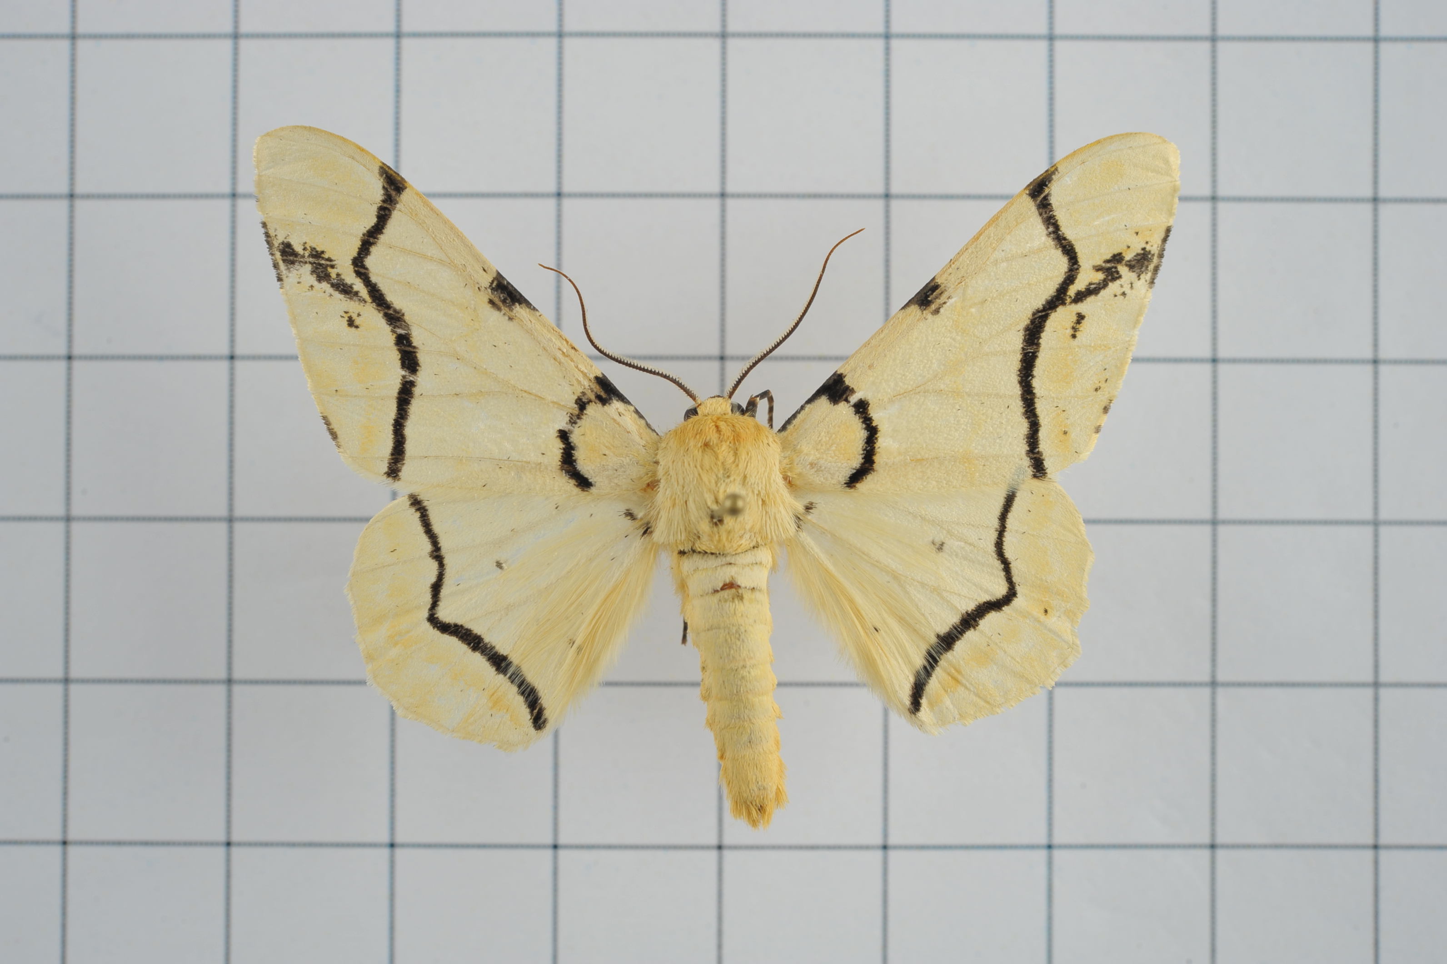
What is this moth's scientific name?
Biston perclara
